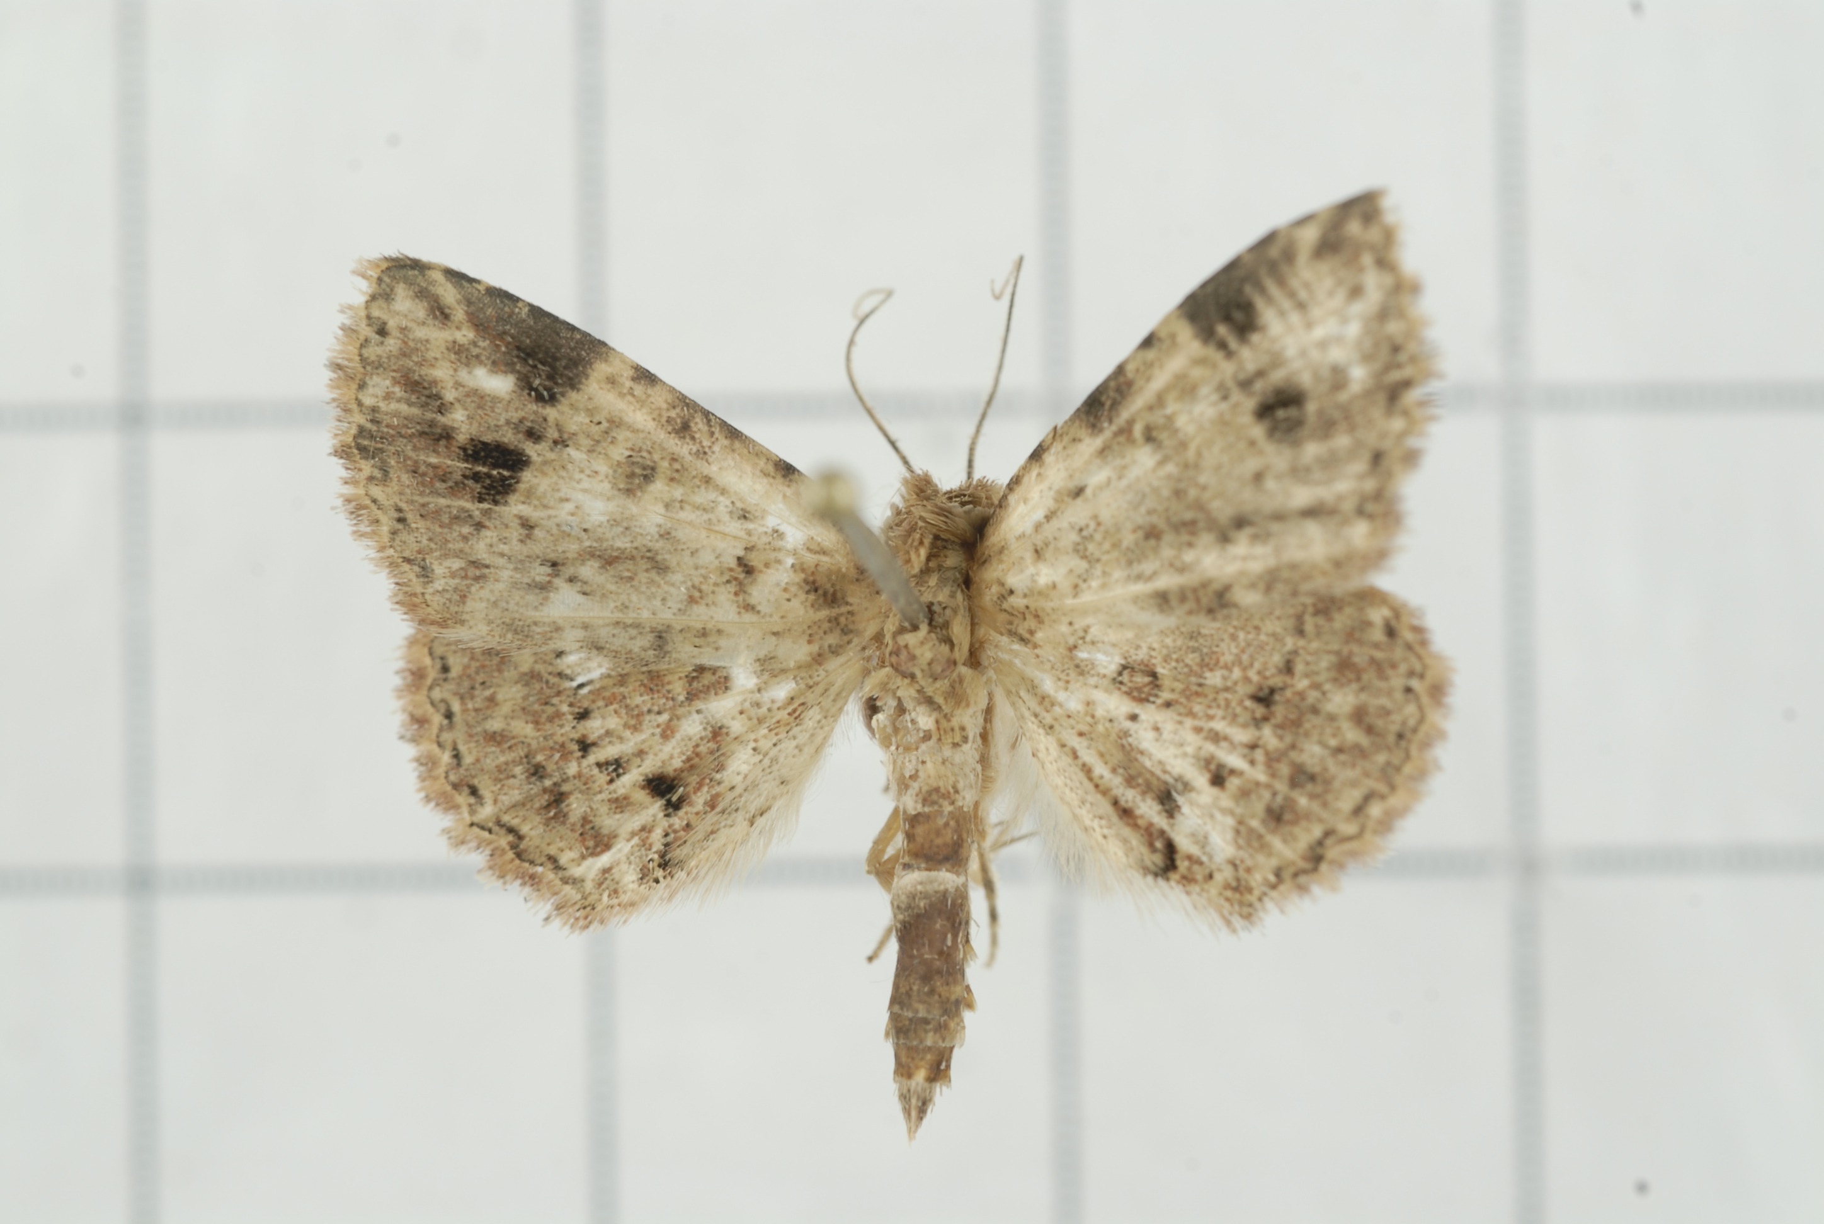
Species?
Panilla dispila
